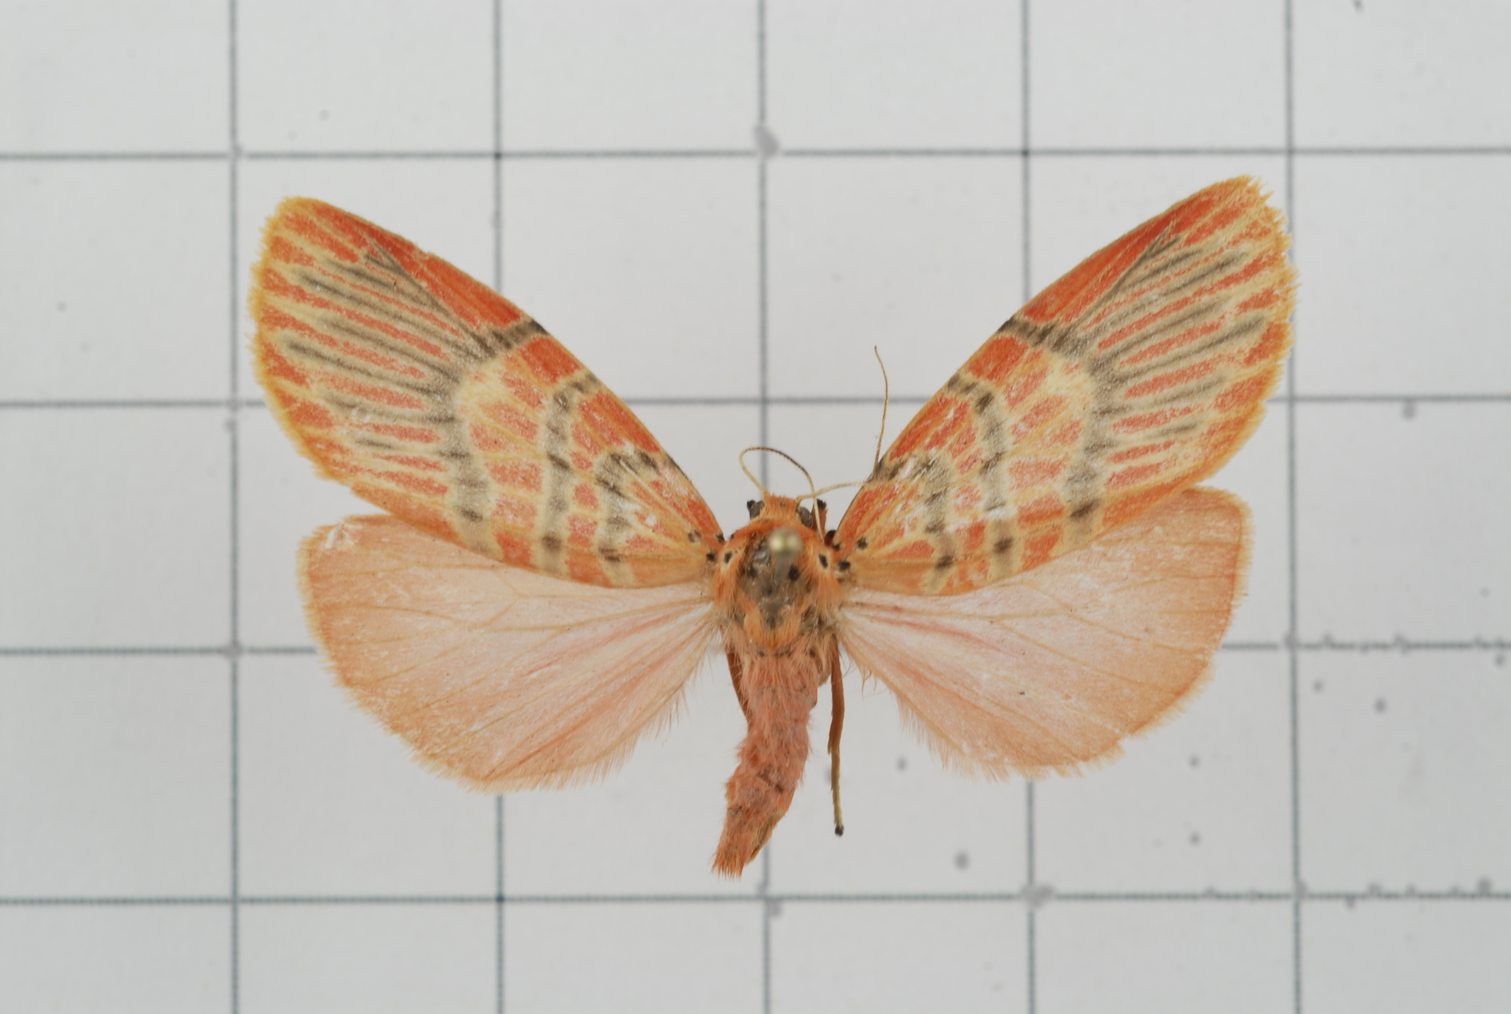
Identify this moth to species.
Barsine sauteri
